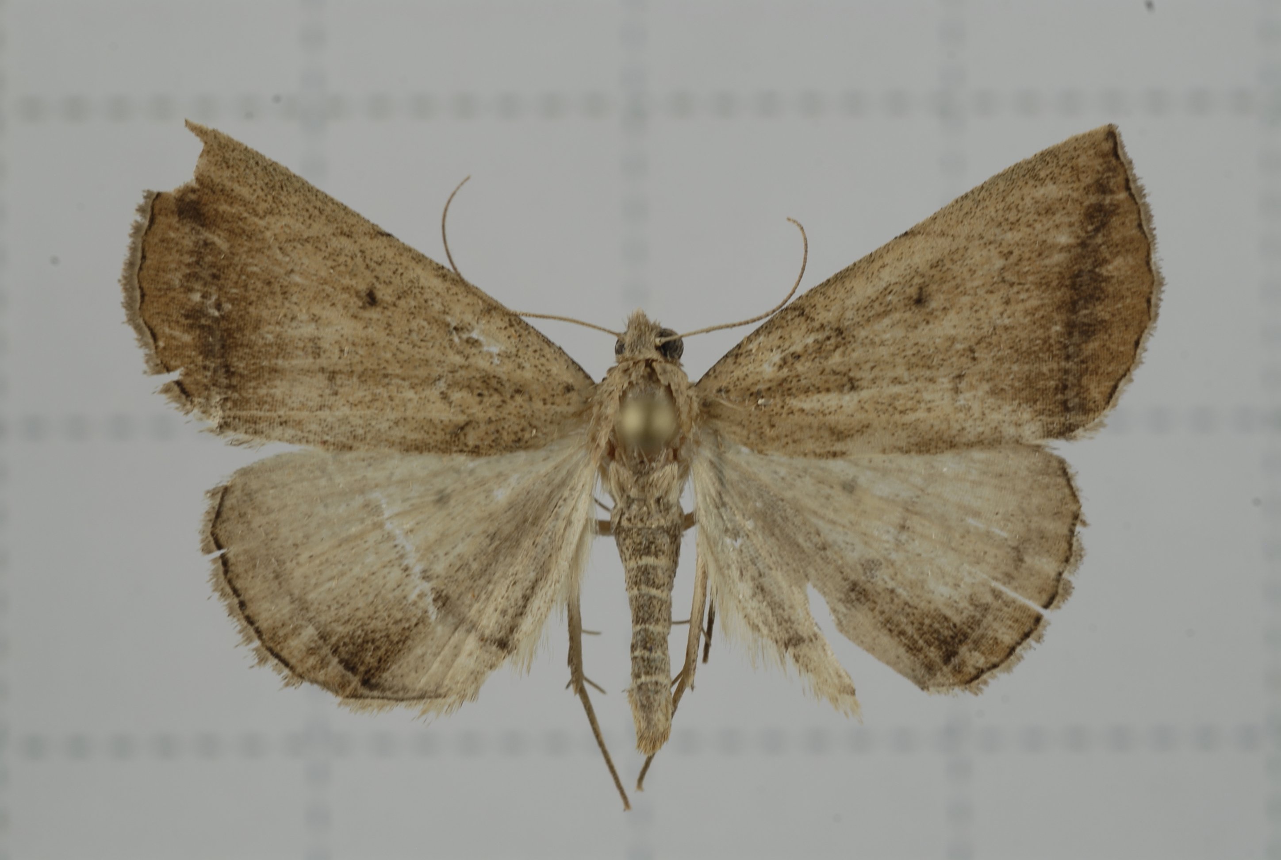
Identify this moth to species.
Treitschkendia helva
